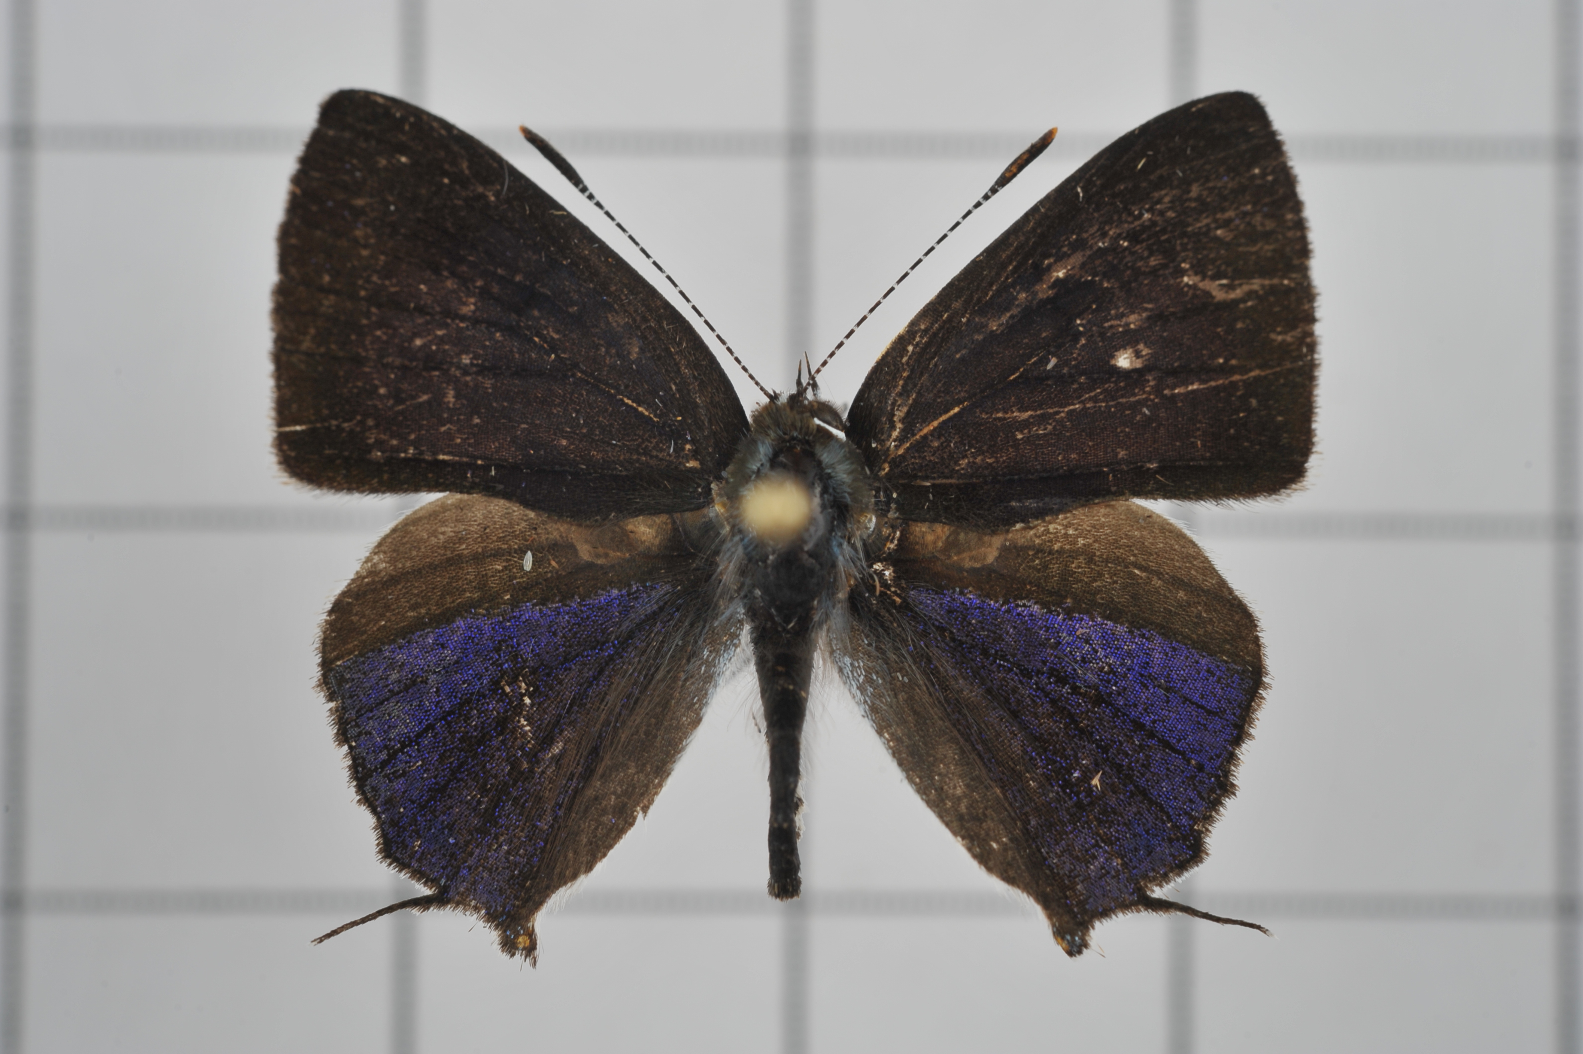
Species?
Sinthusa chandrana kuyaniana
